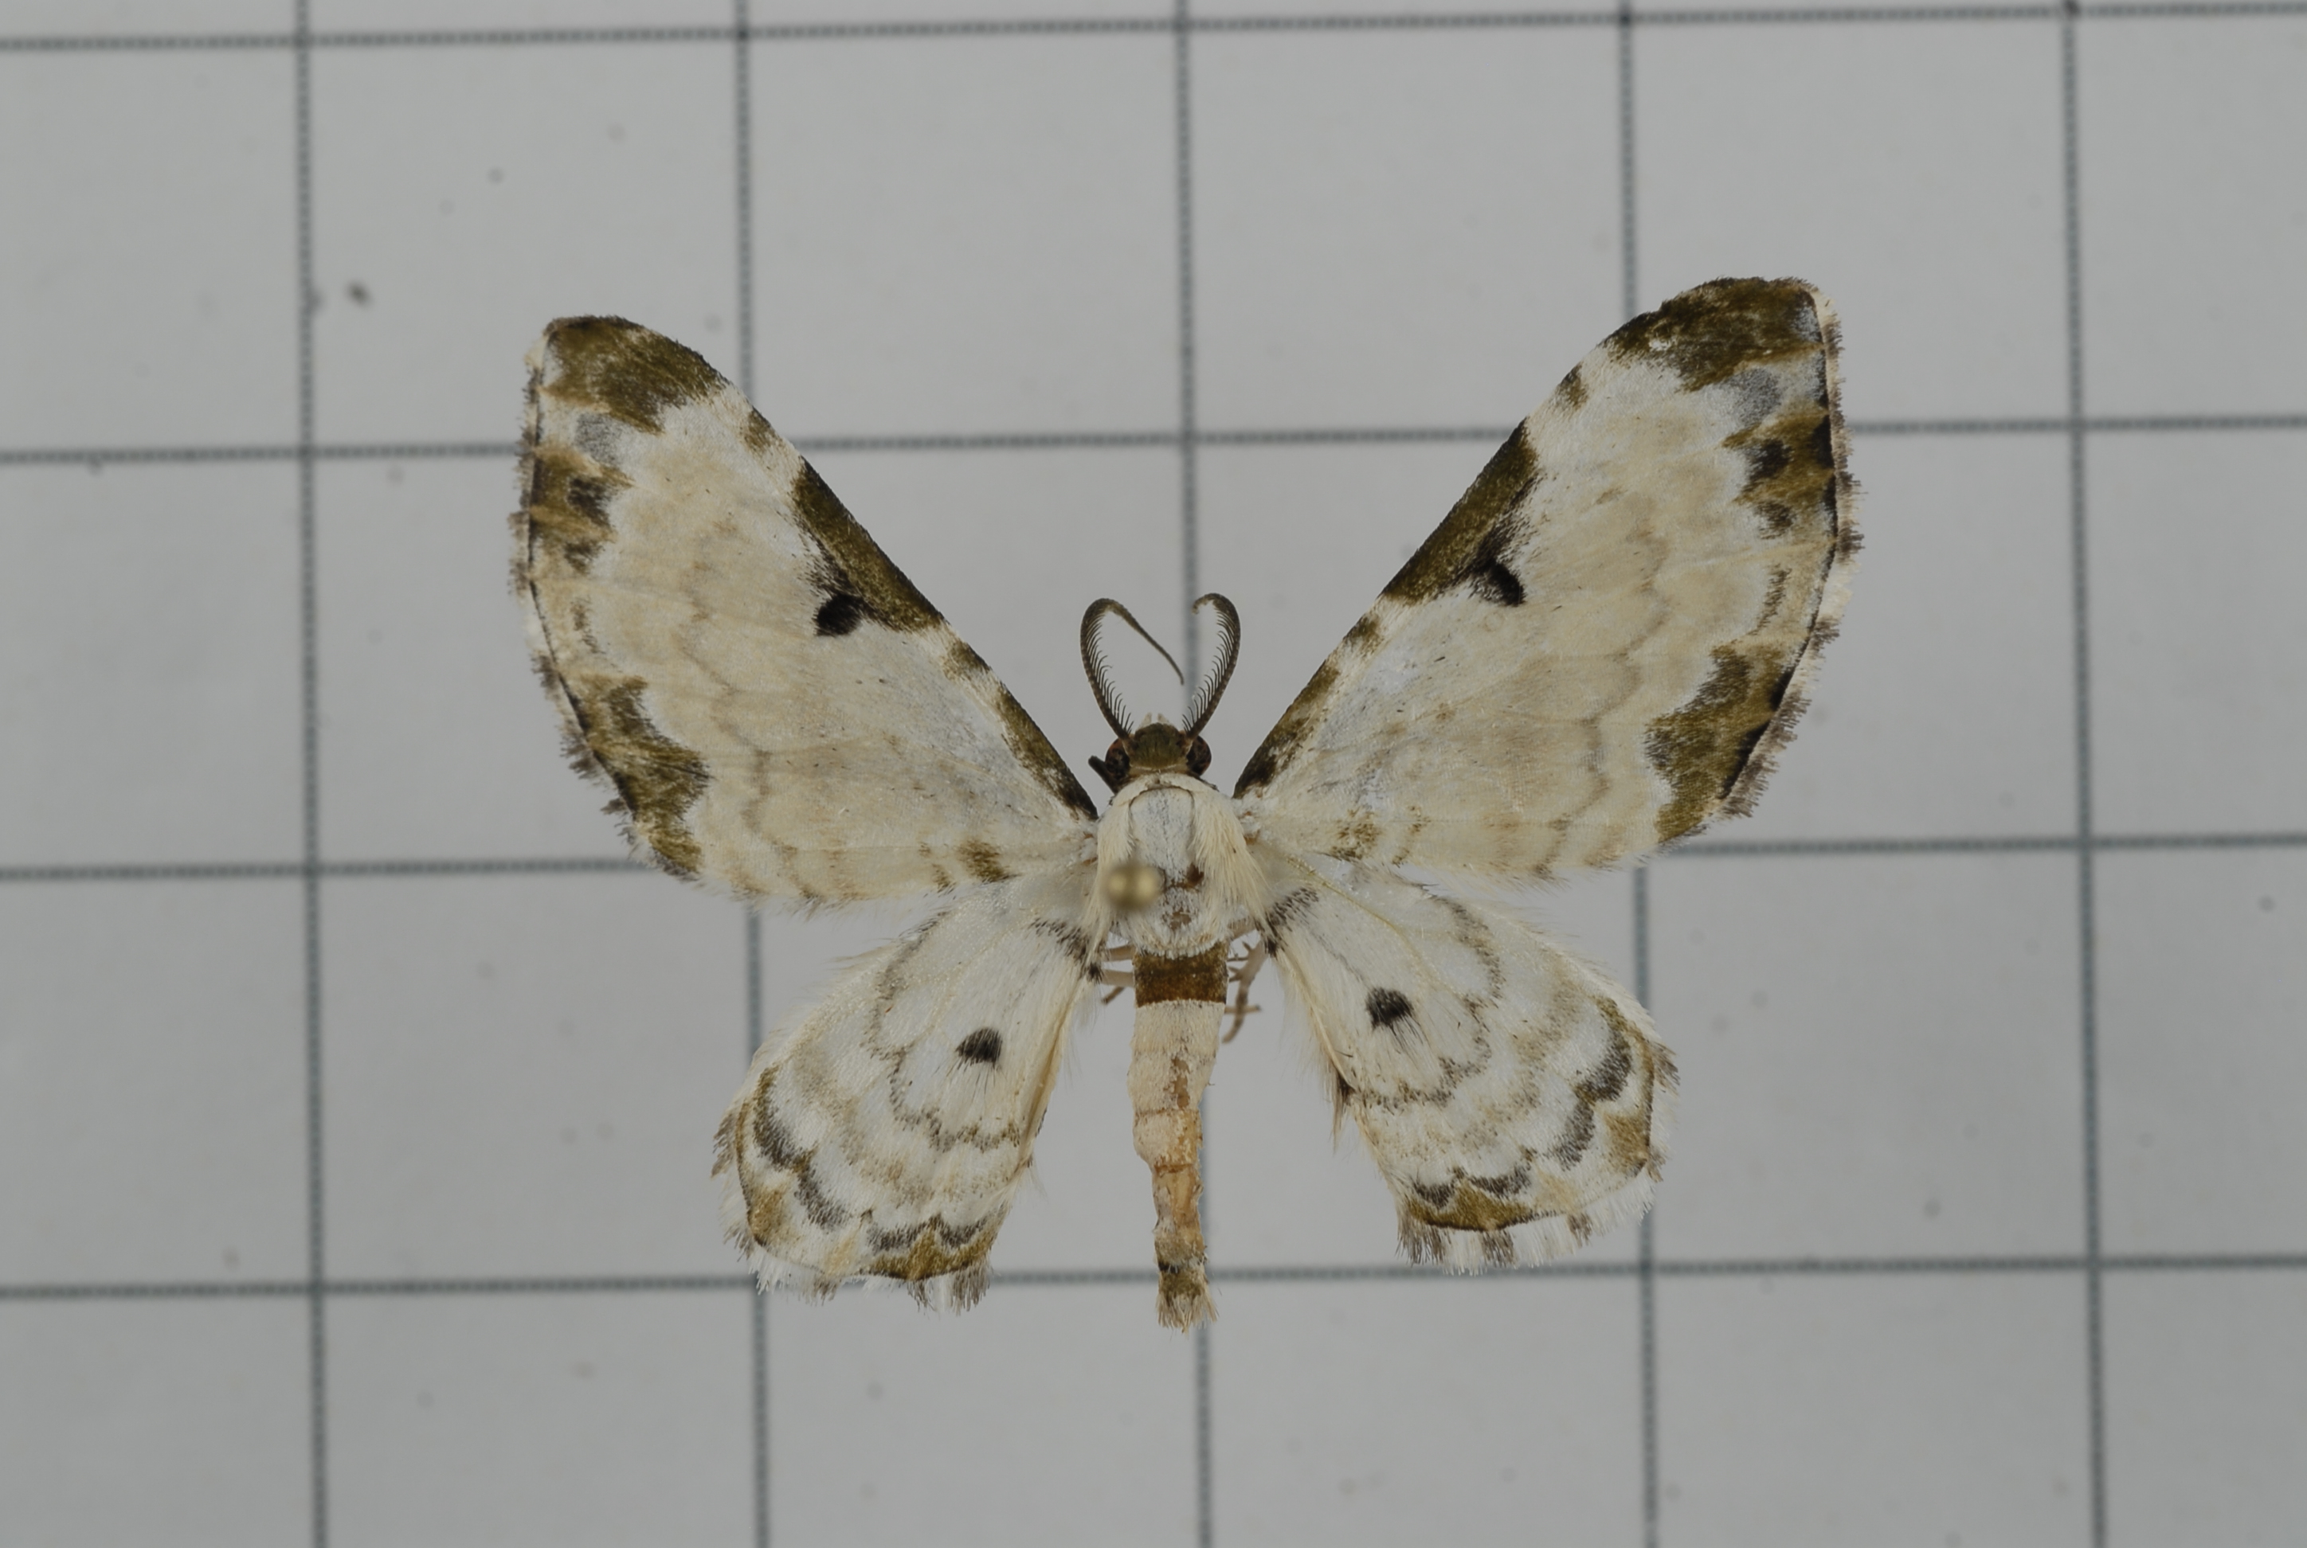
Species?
Tyloptera bella ogatai
